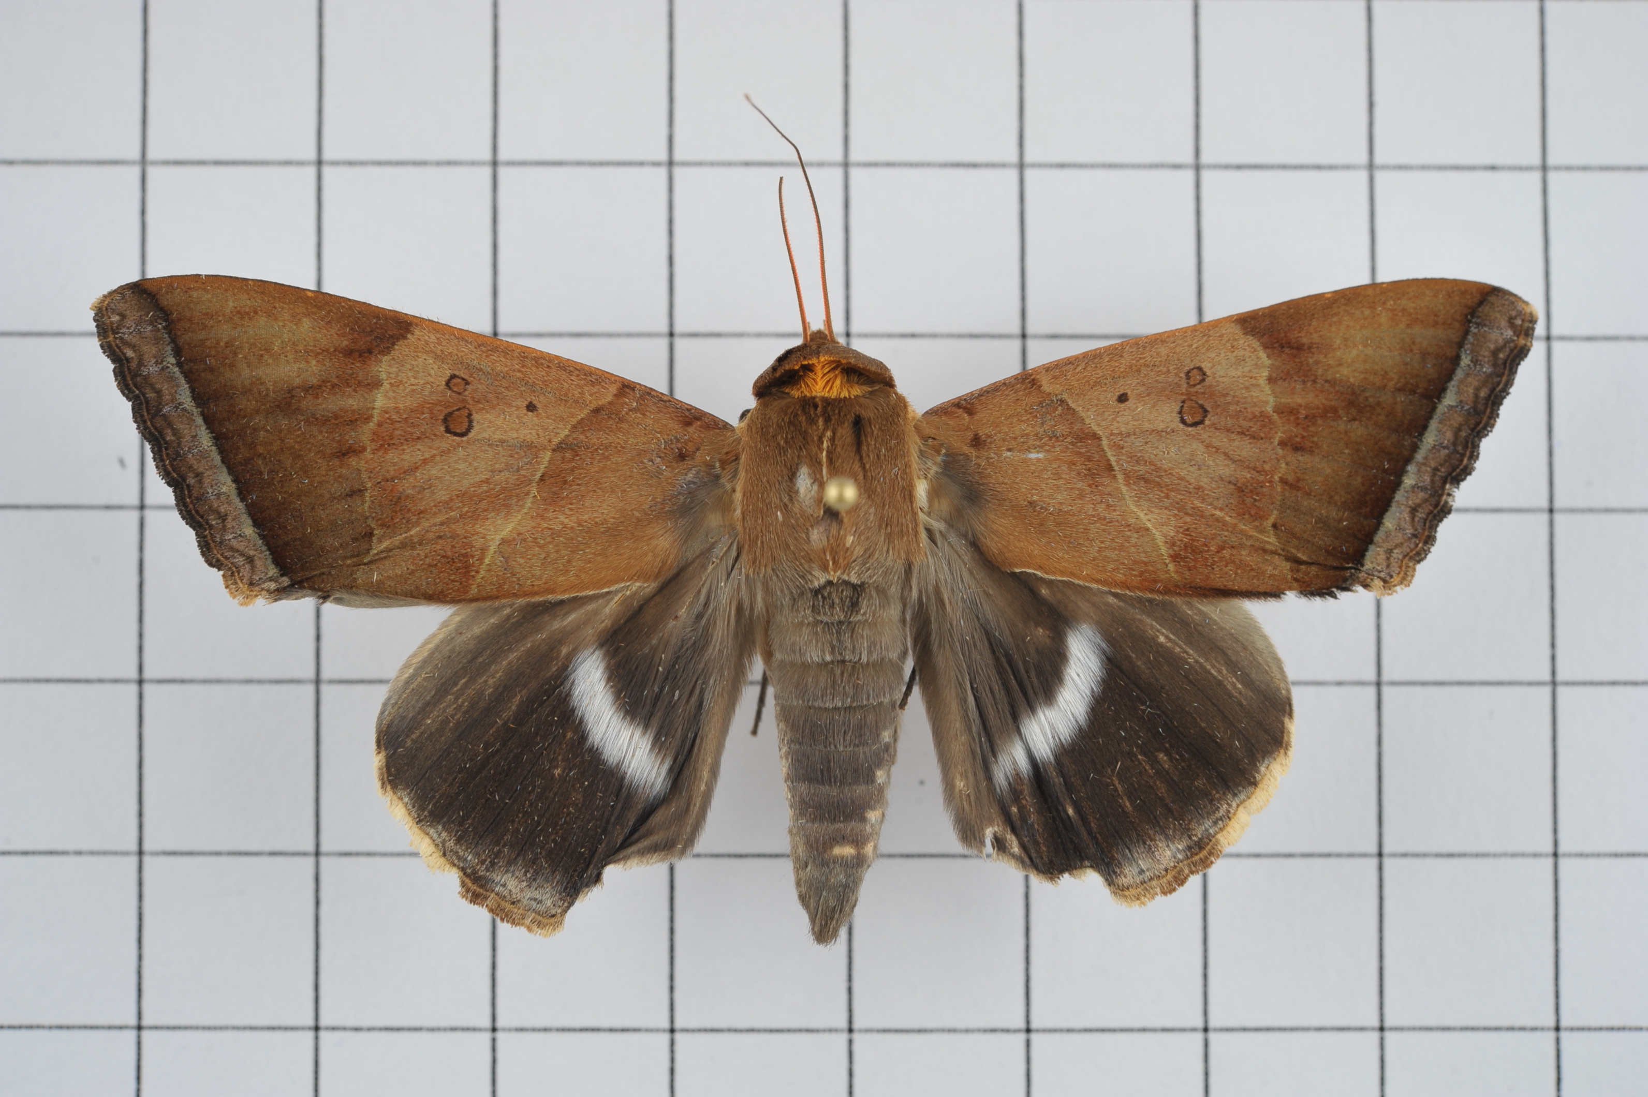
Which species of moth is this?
Artena dotata
